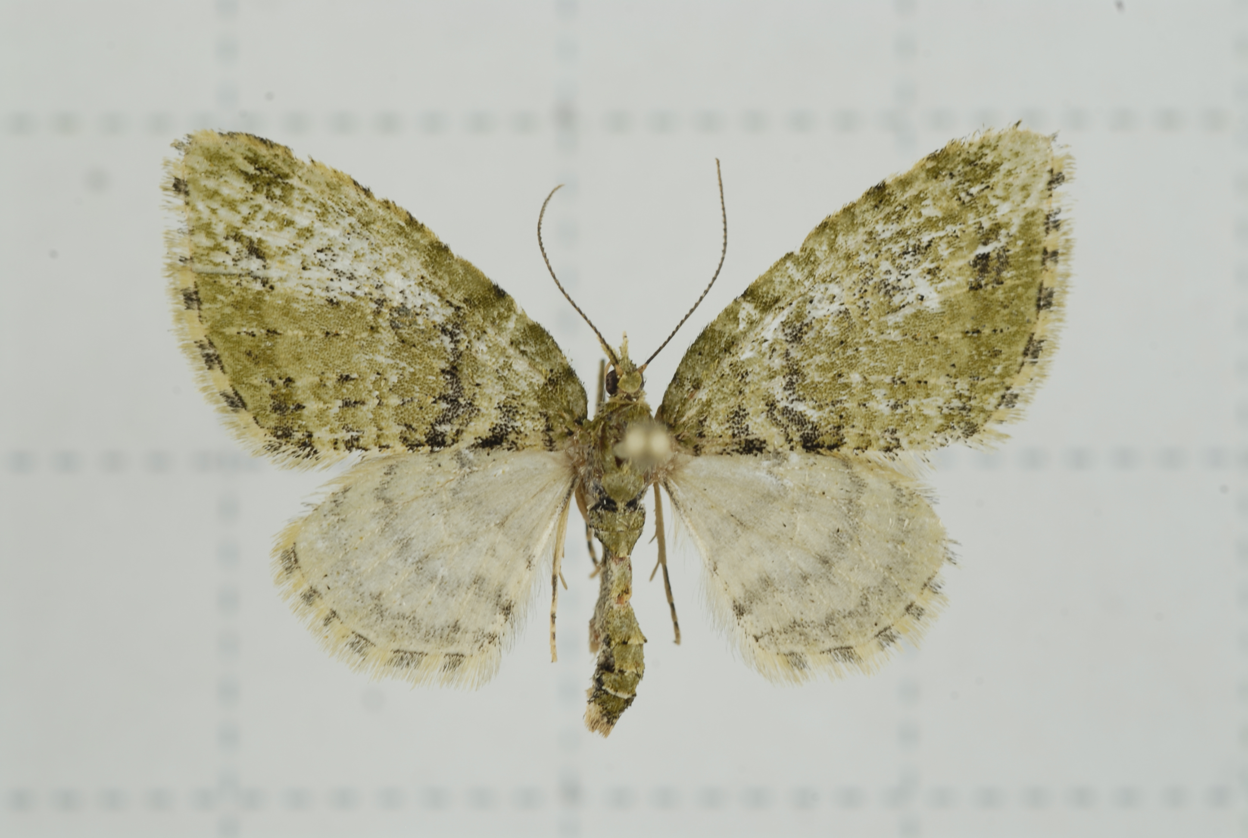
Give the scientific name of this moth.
Chloroclystis blanda
